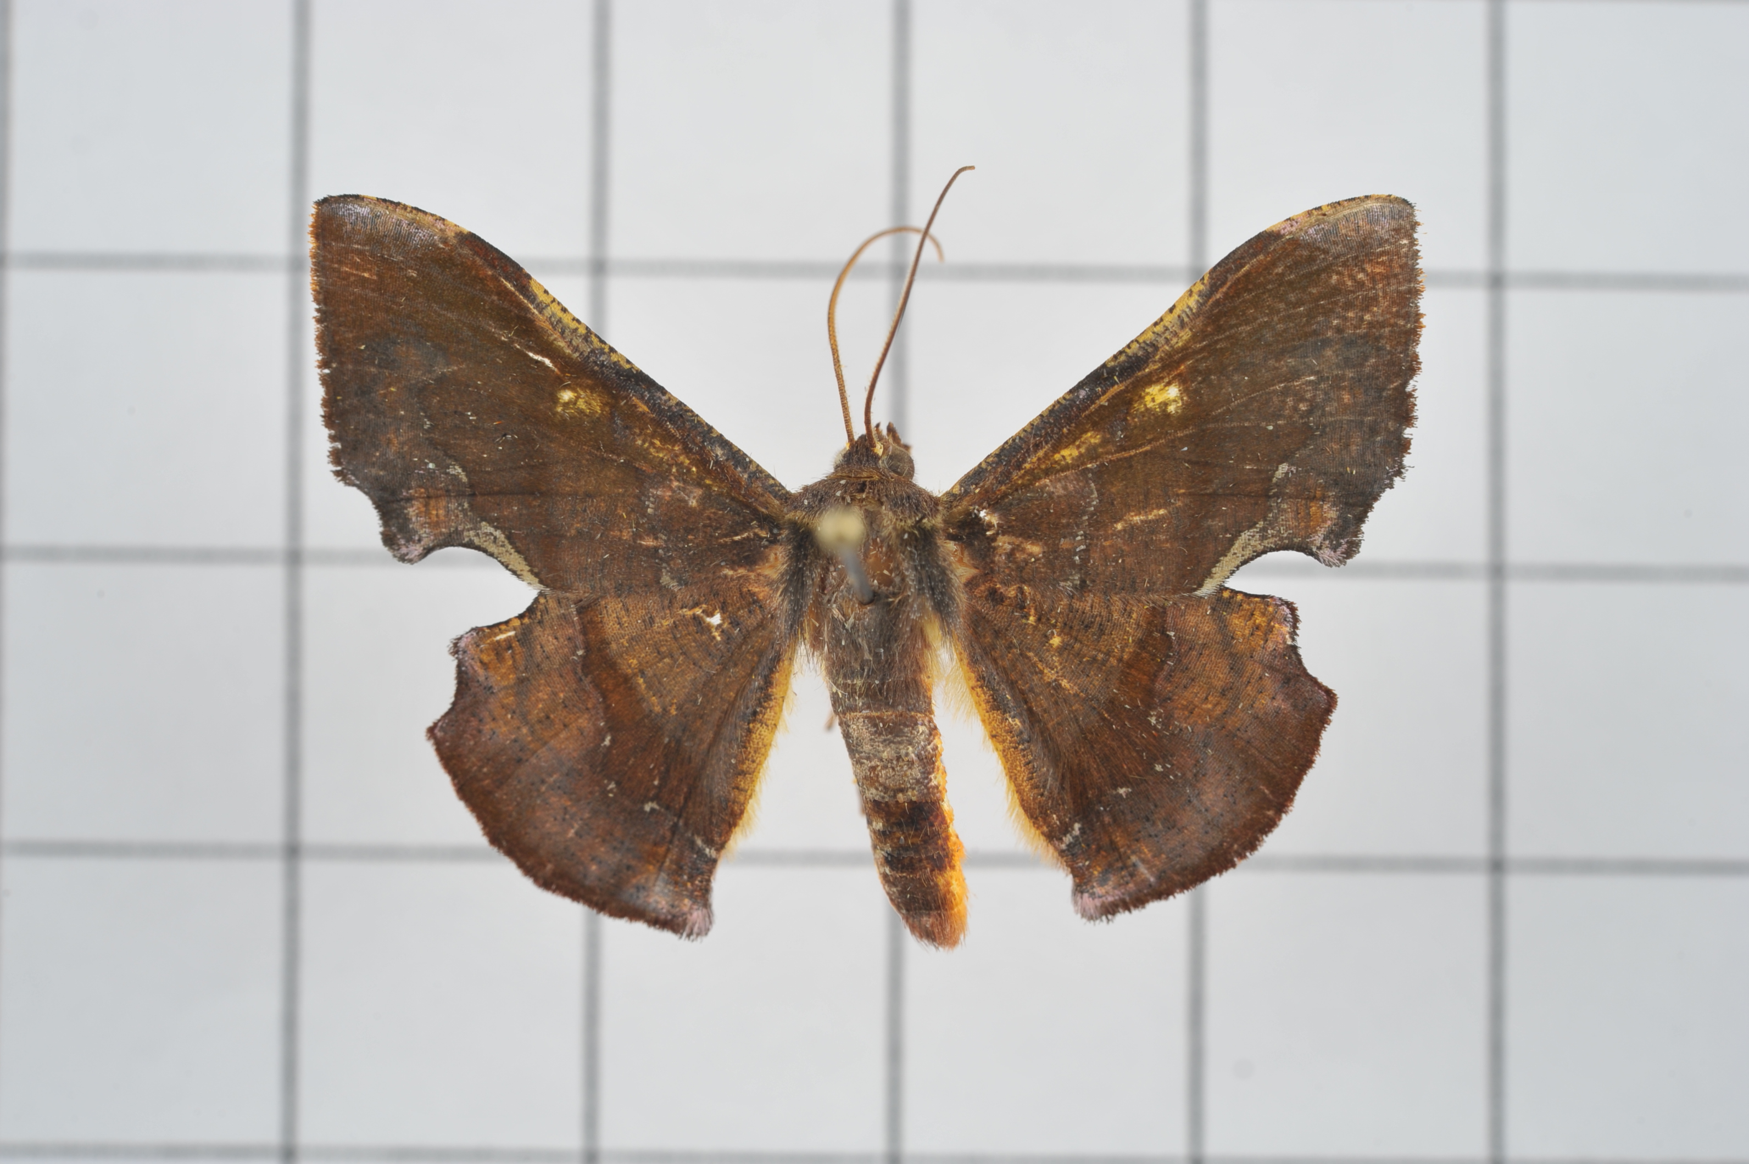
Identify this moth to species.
Fascellina chromataria
